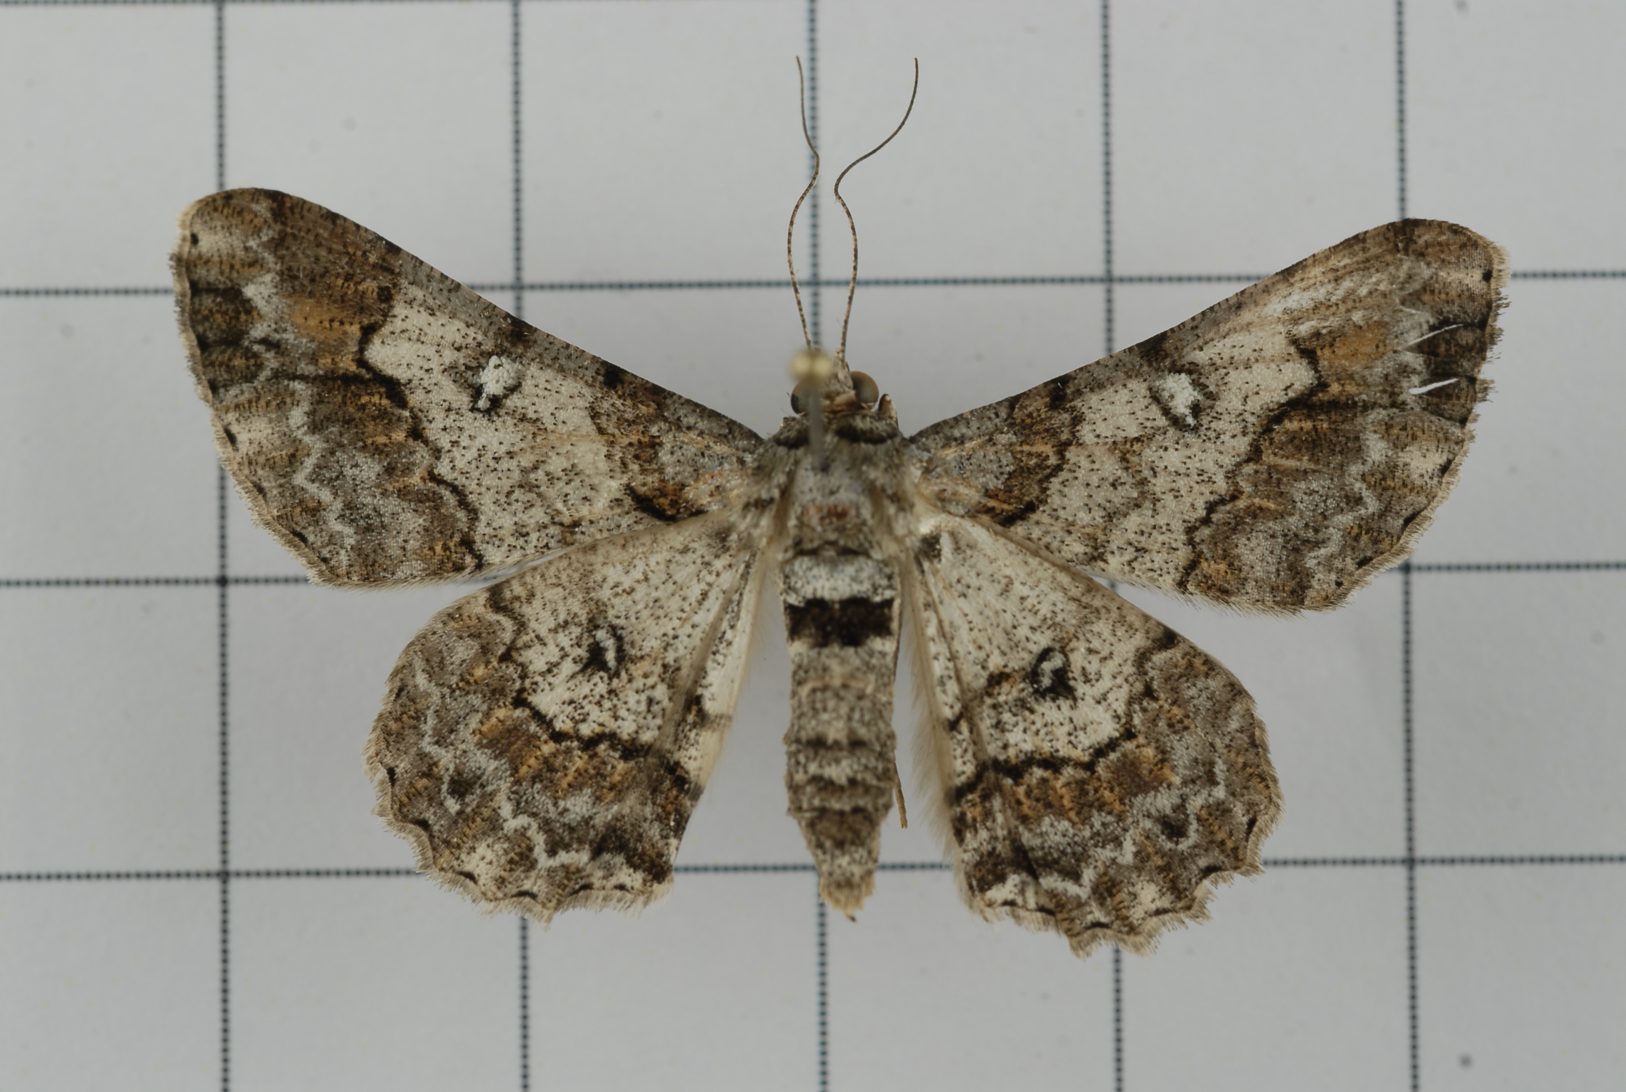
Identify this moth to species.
Cleora fraterna
